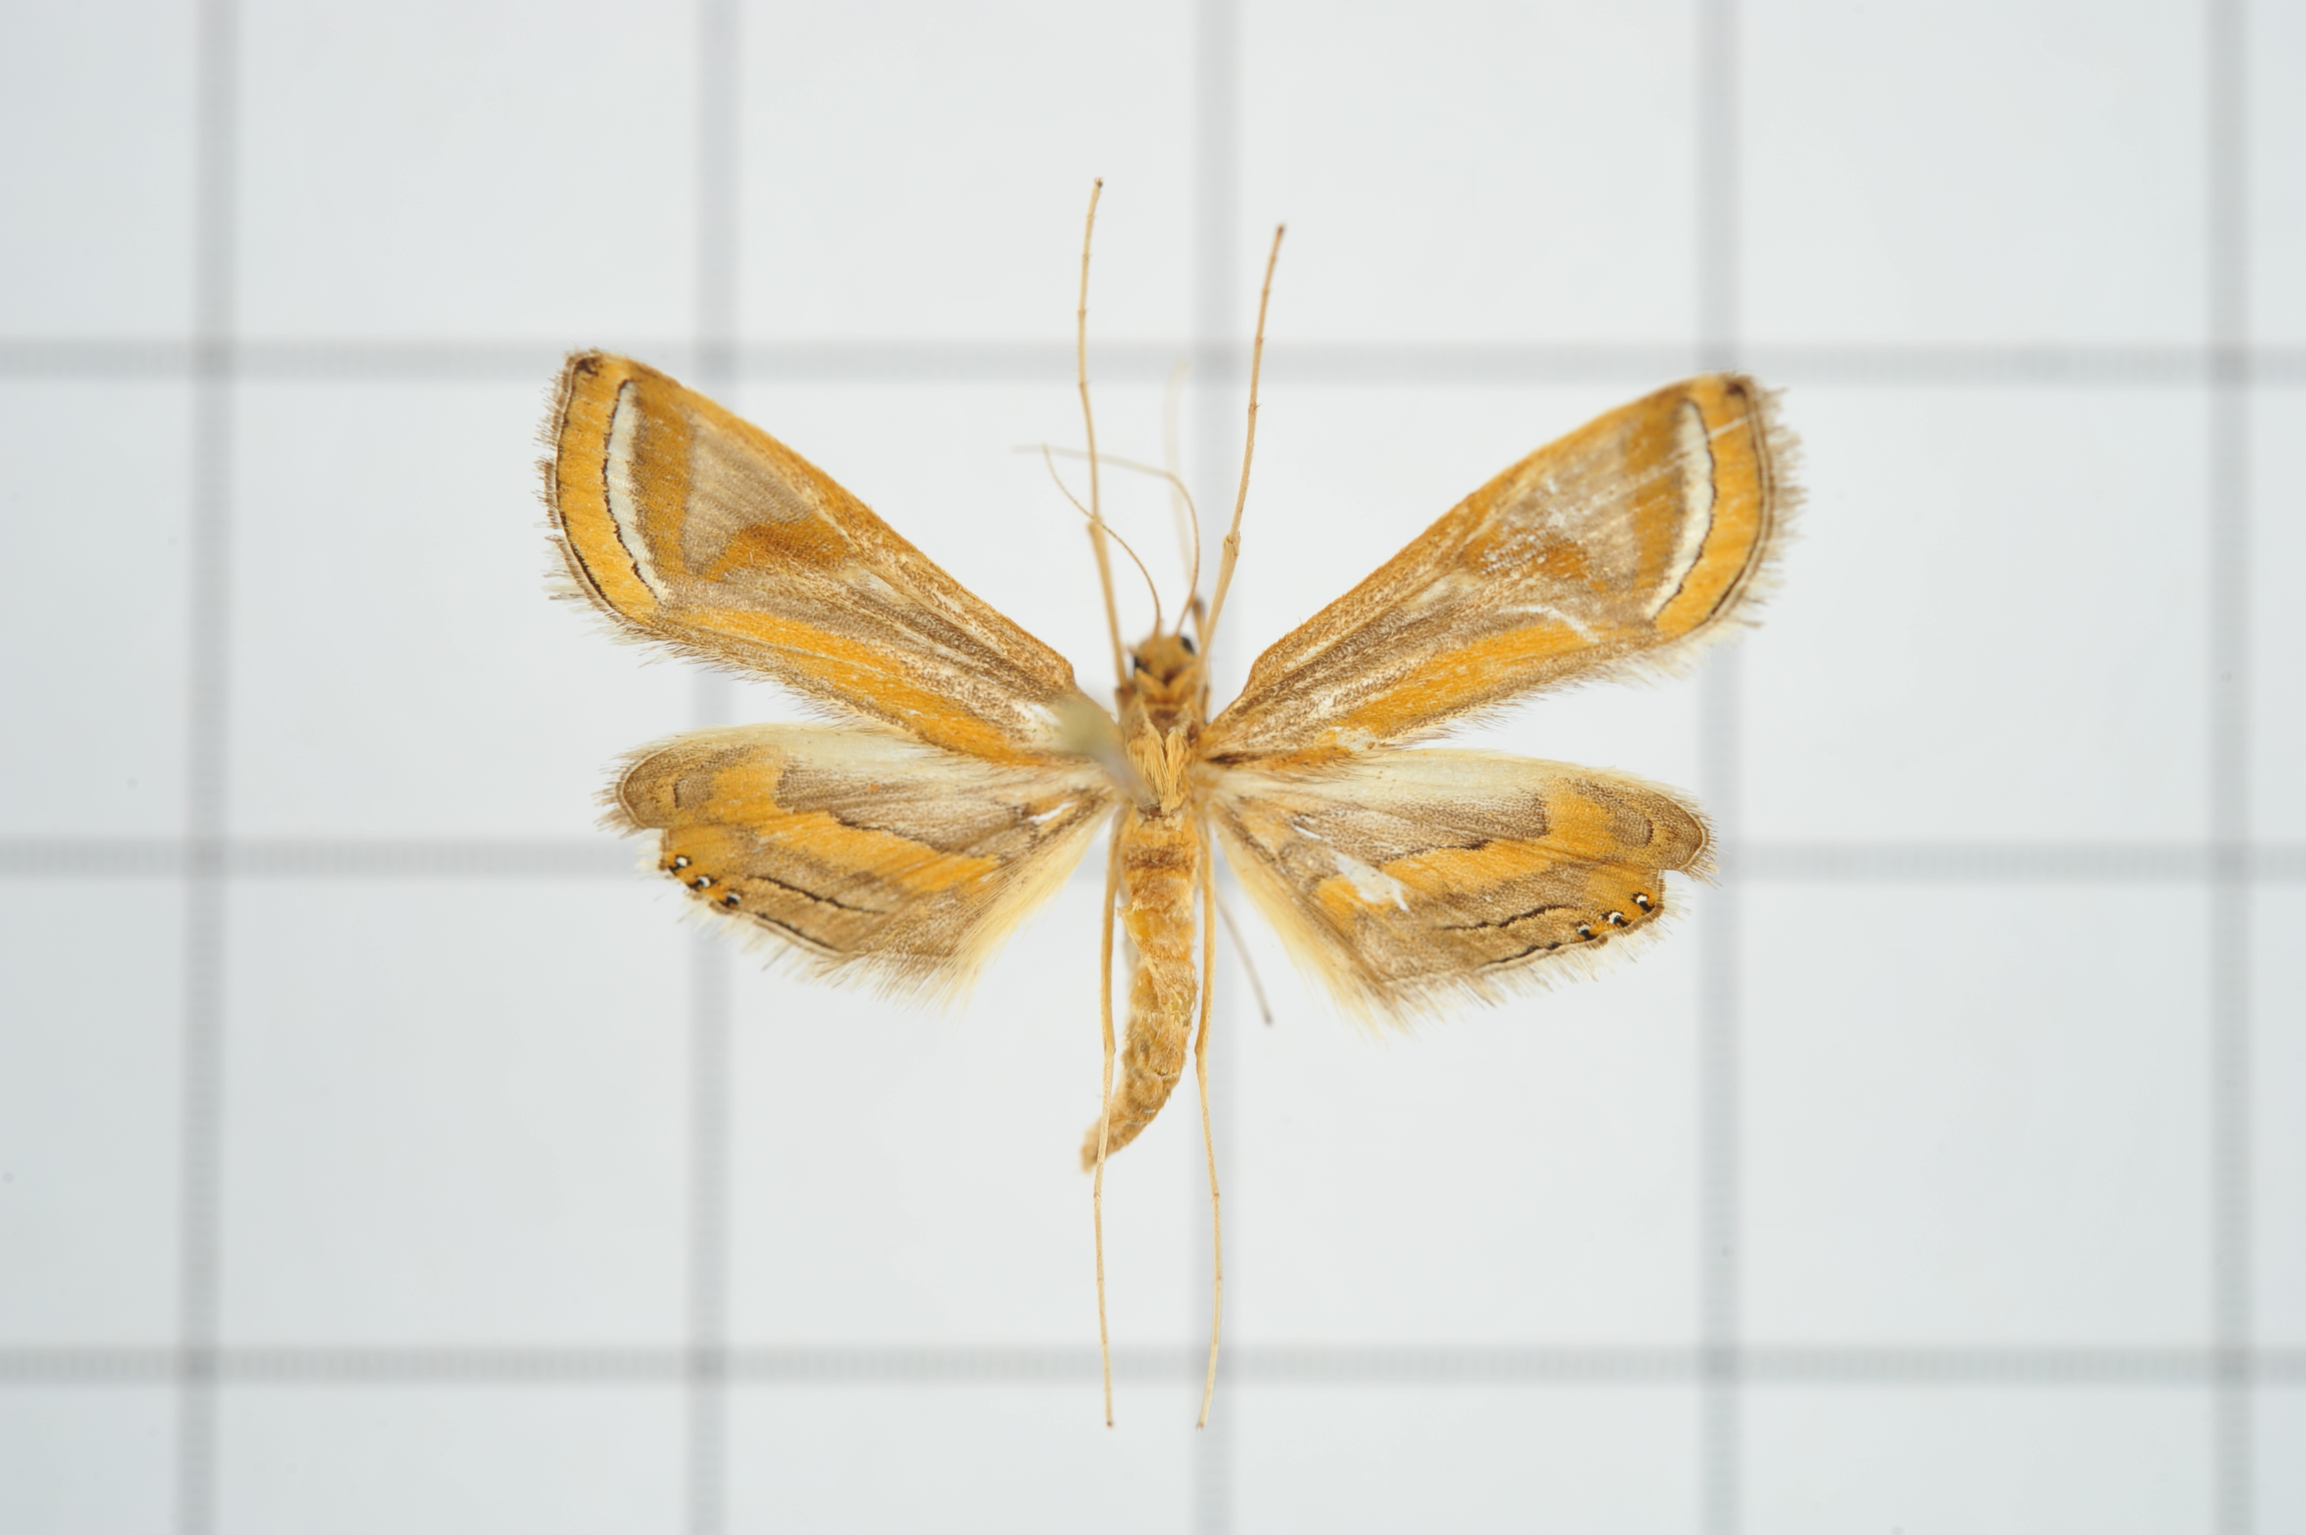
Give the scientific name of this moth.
Eoophyla gibbosalis
